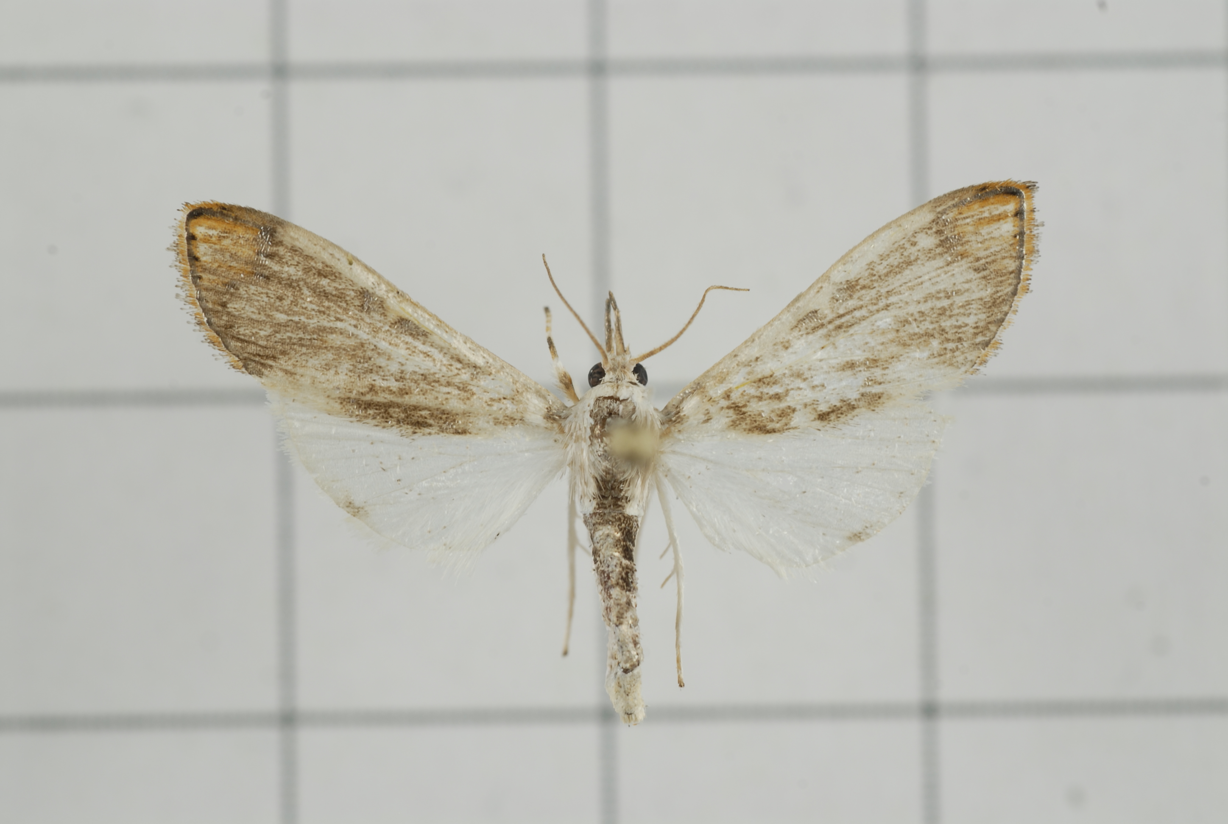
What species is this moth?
Cirrhochrista fuscusa
